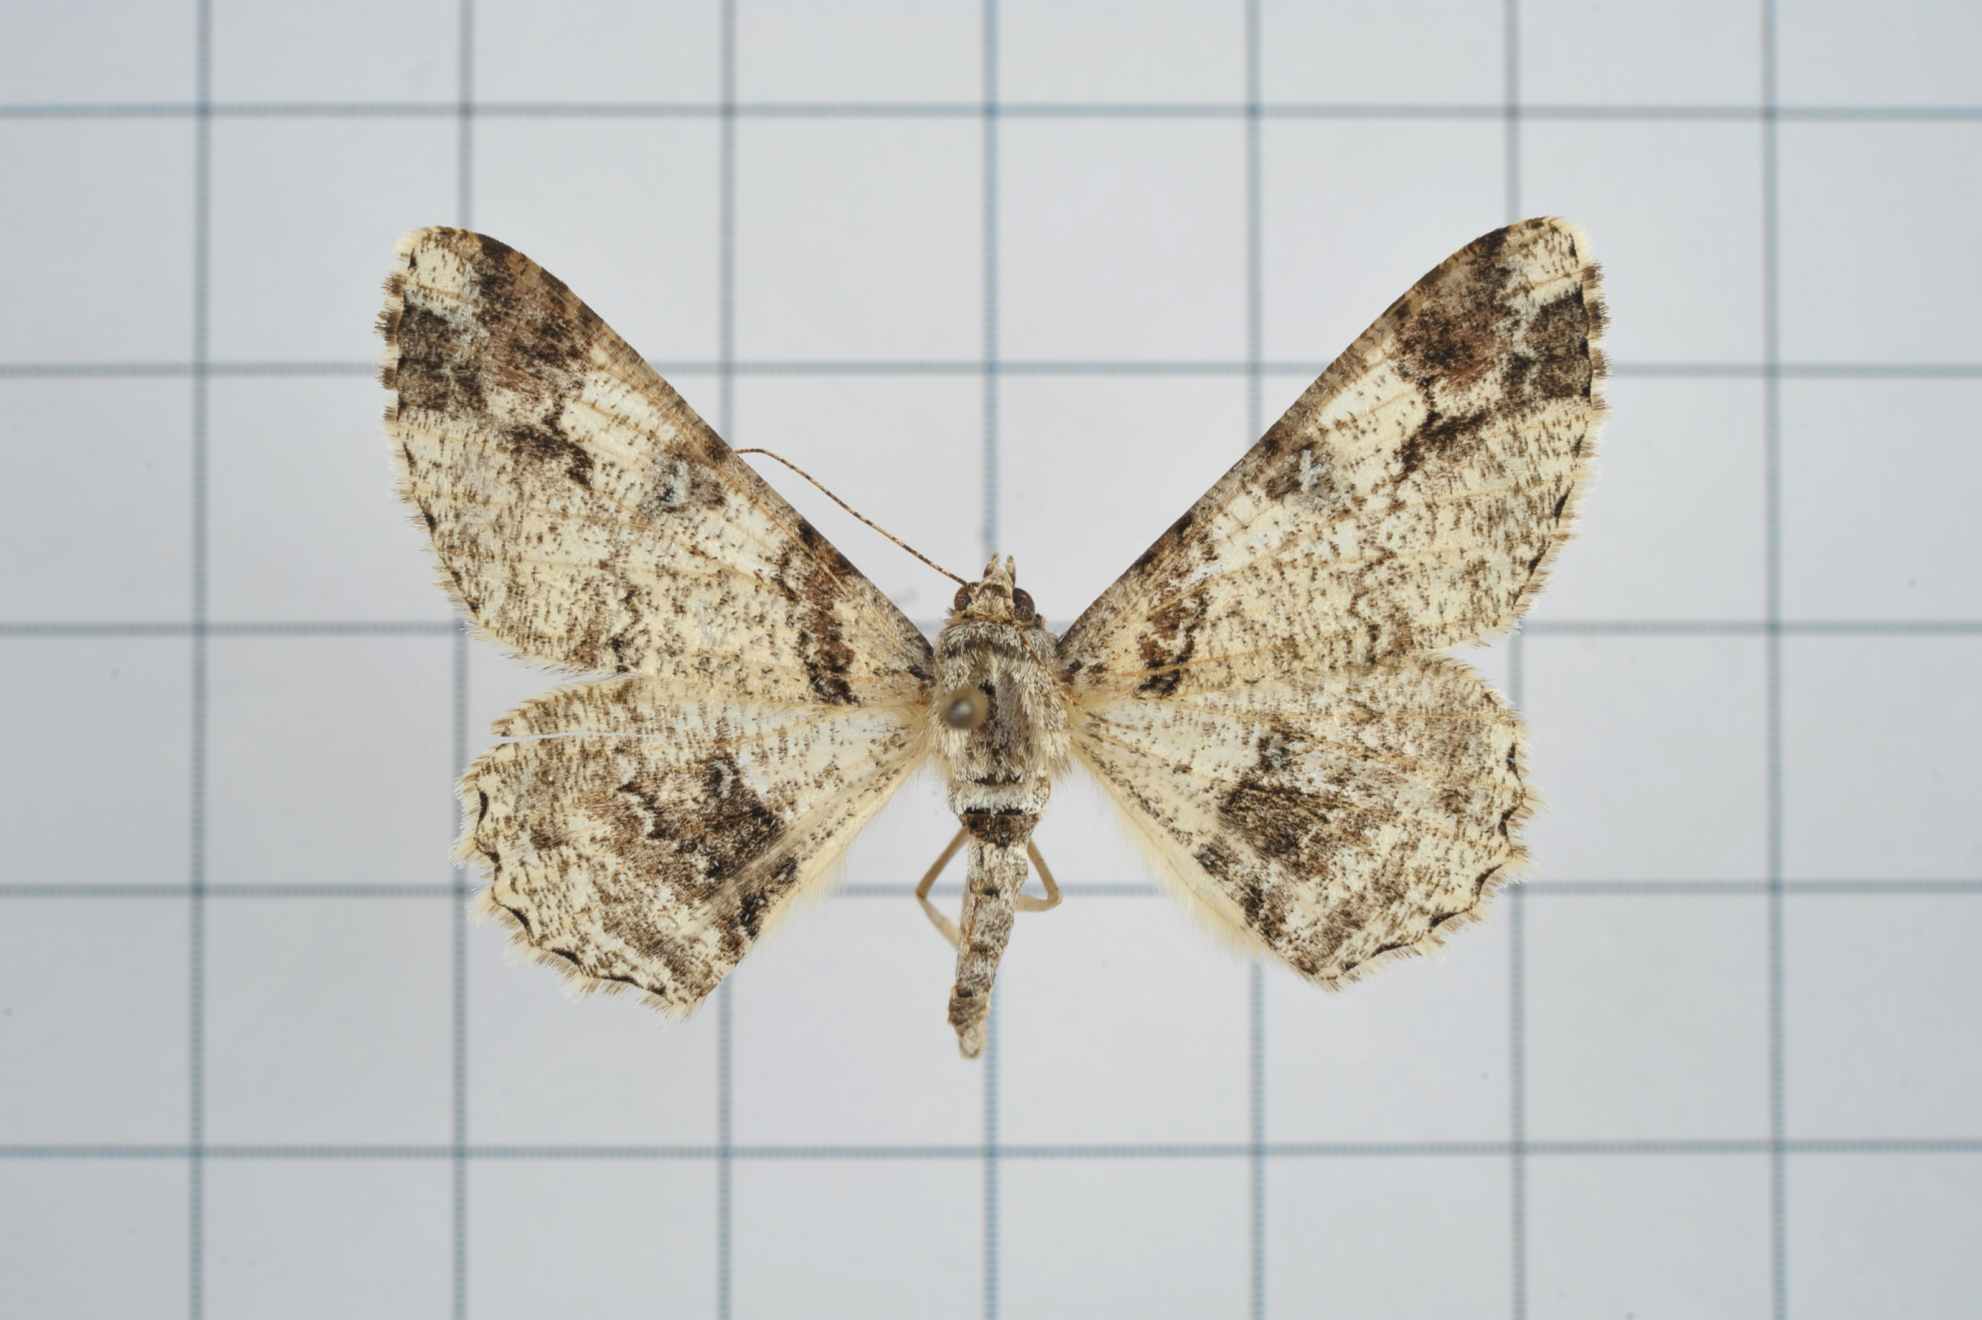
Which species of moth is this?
Cleora fraterna
